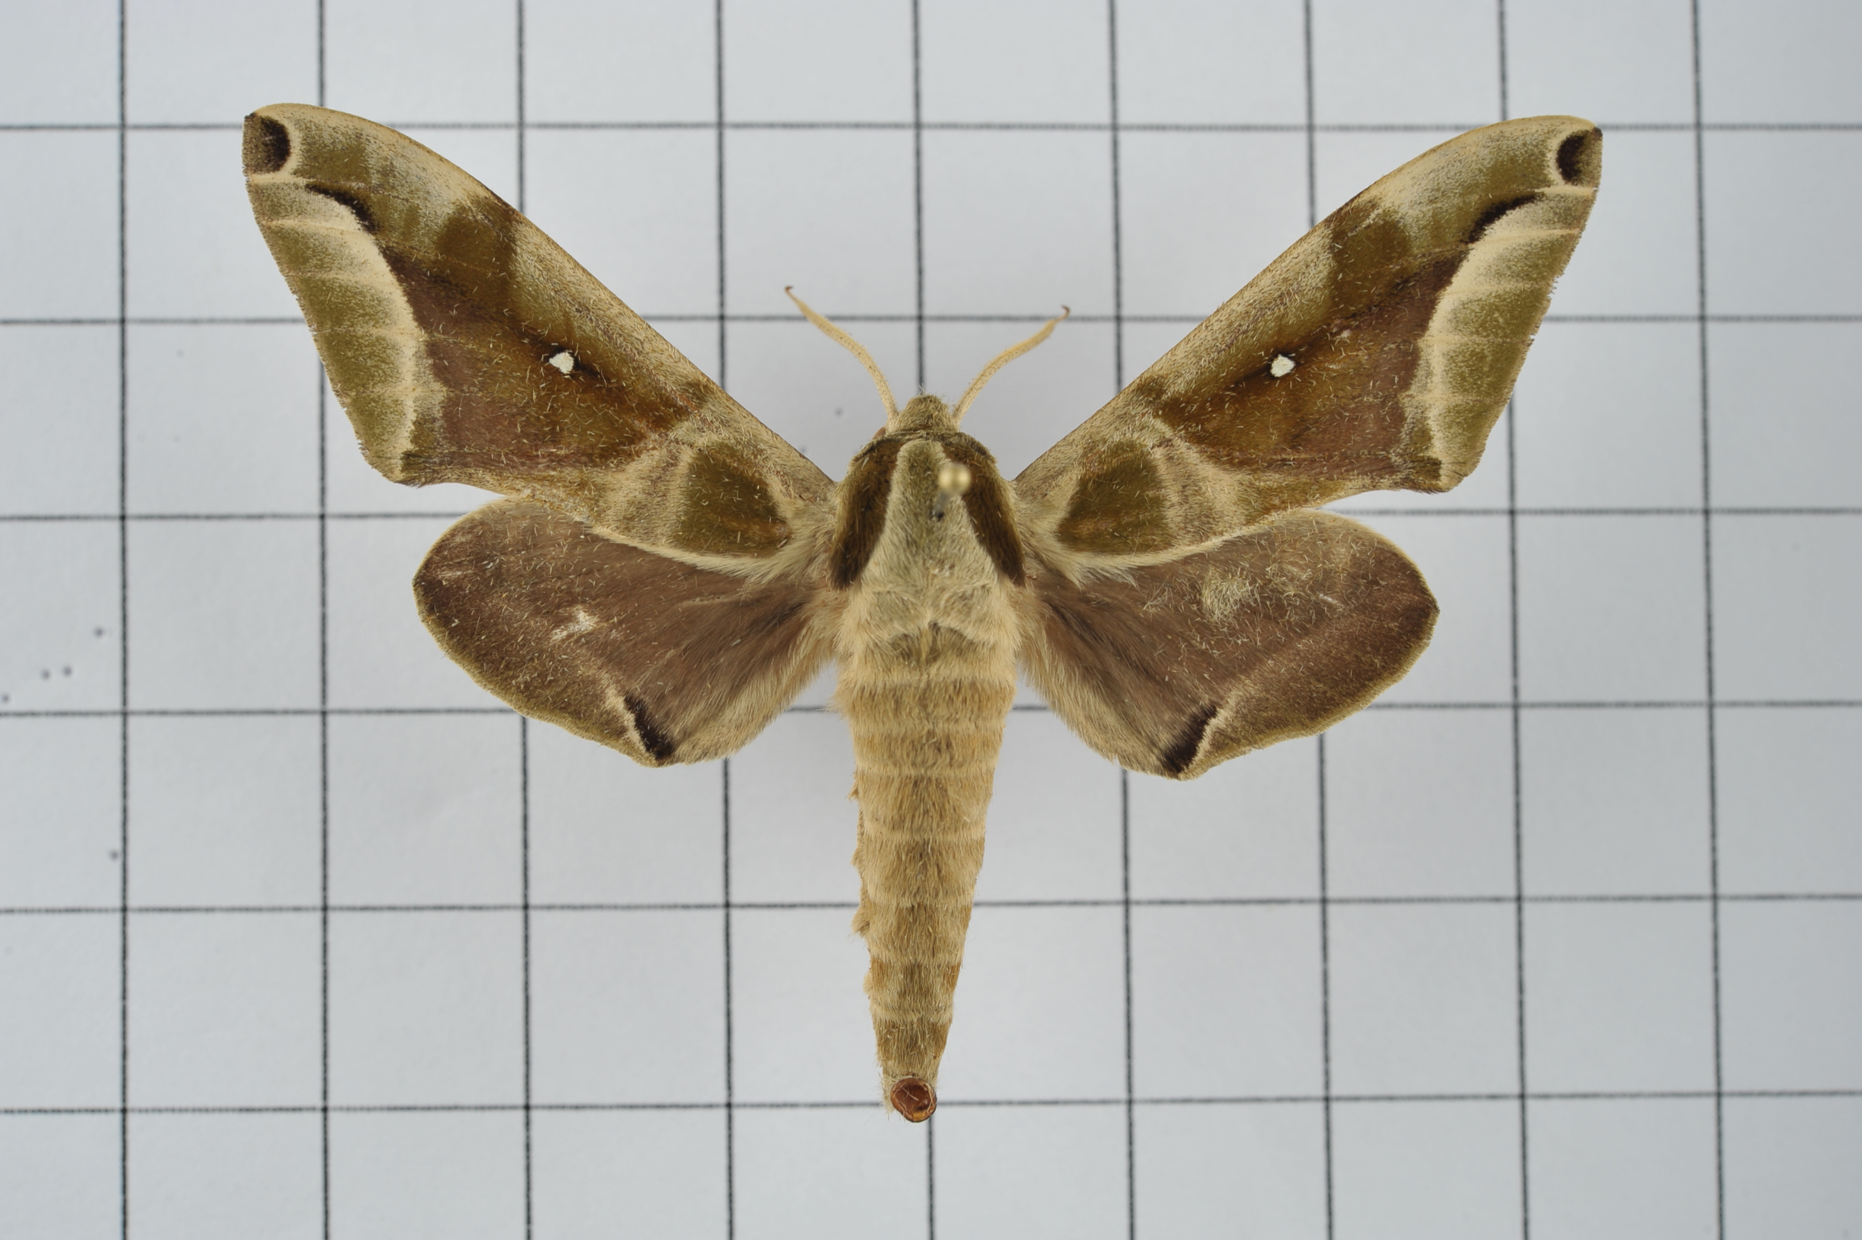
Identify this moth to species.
Parum colligata
